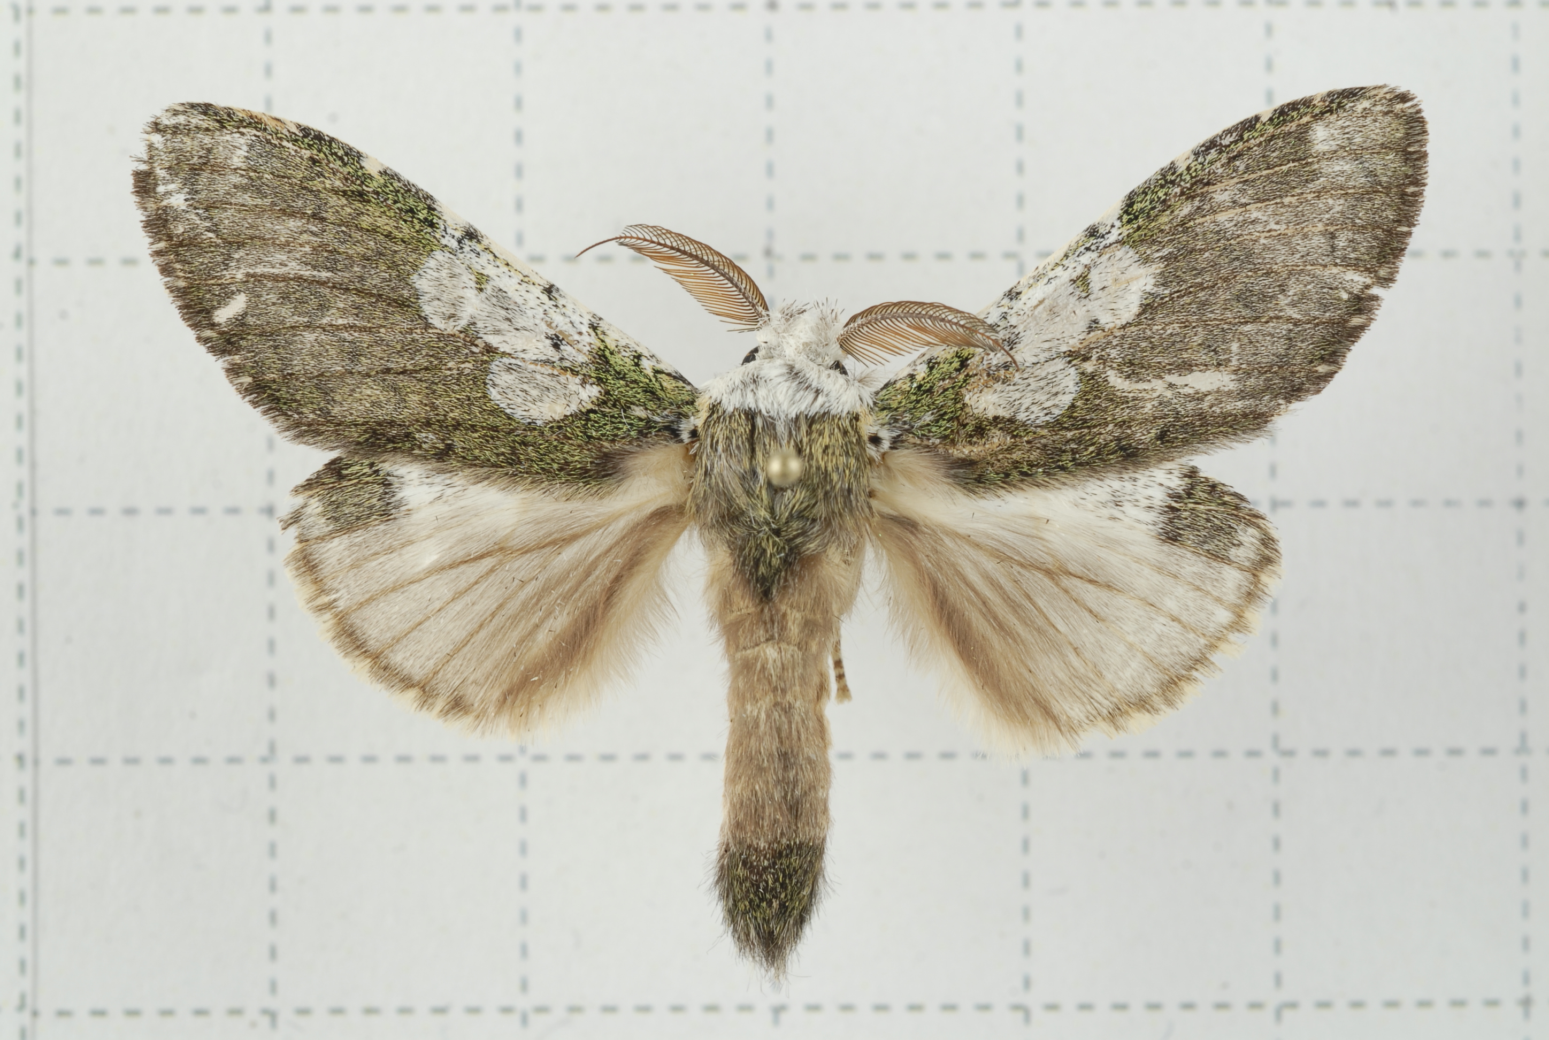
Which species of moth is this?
Syntypistis comatus
